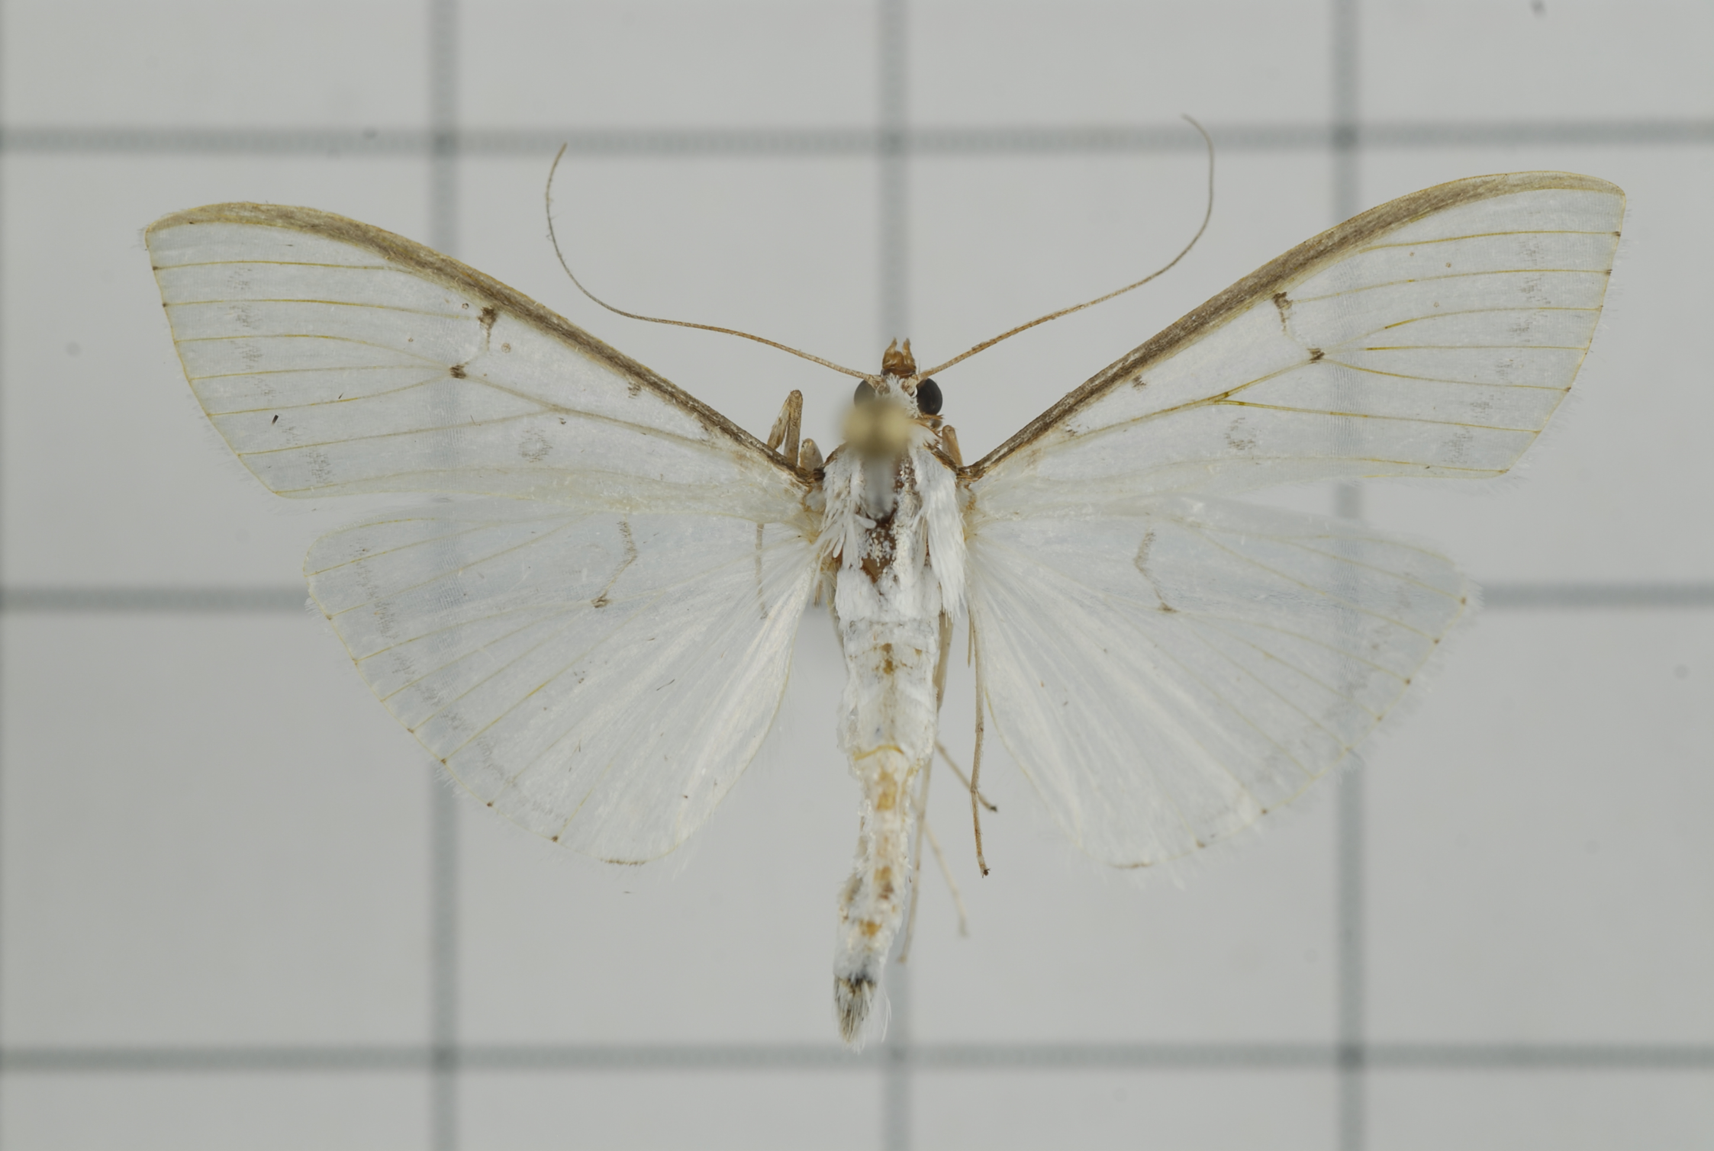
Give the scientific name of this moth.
Palpita asiaticalis
